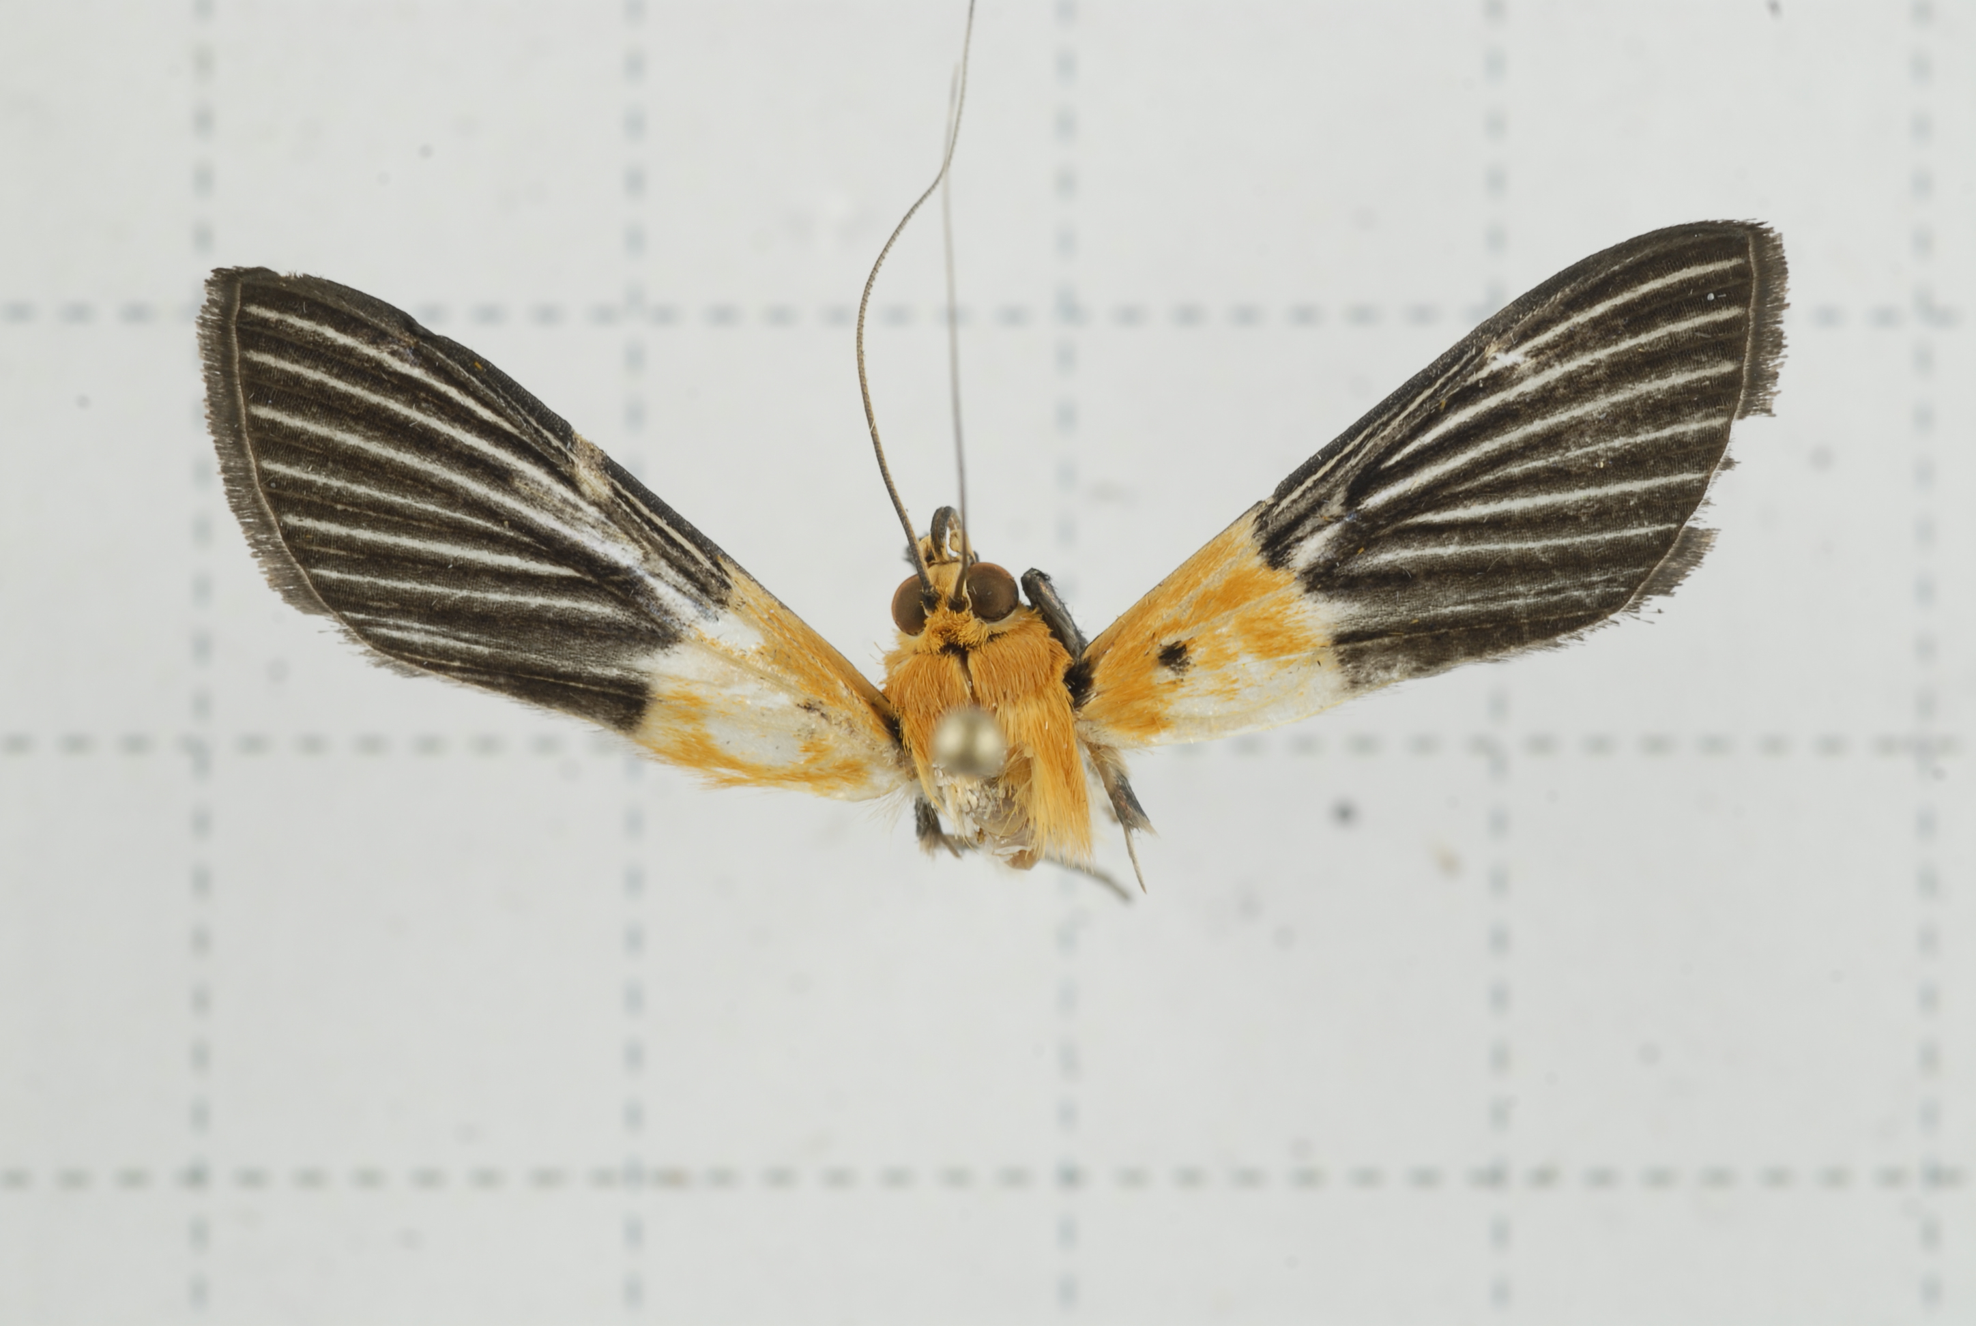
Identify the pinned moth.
Nevrina procopia
